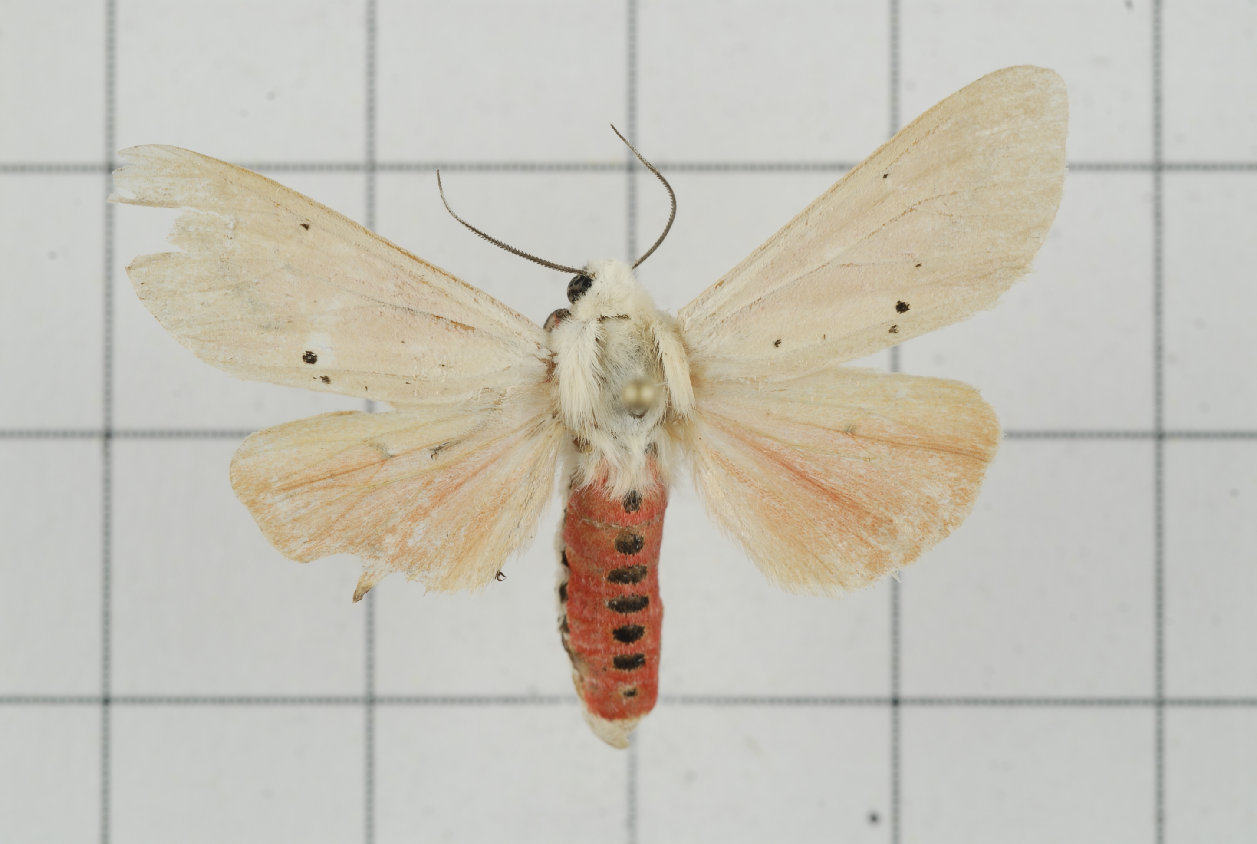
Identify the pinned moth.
Spilarctia subcarnea
